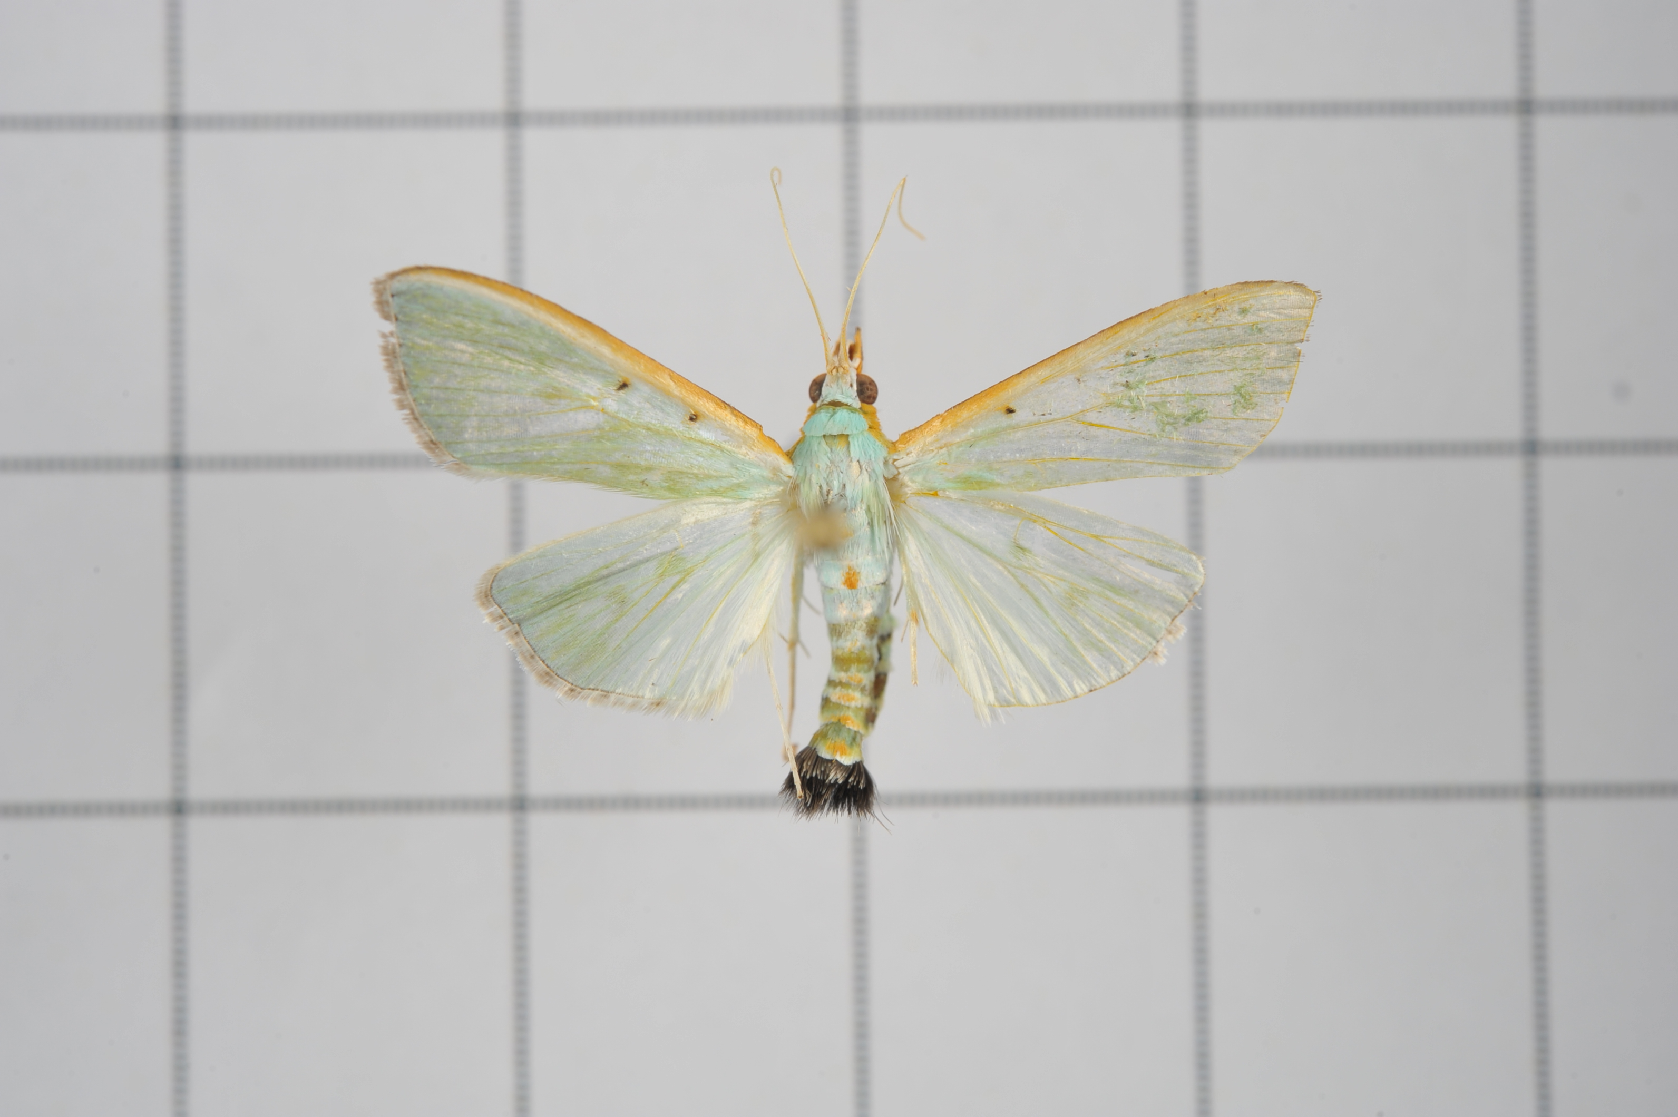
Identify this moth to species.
Arthroschista hilaralis
